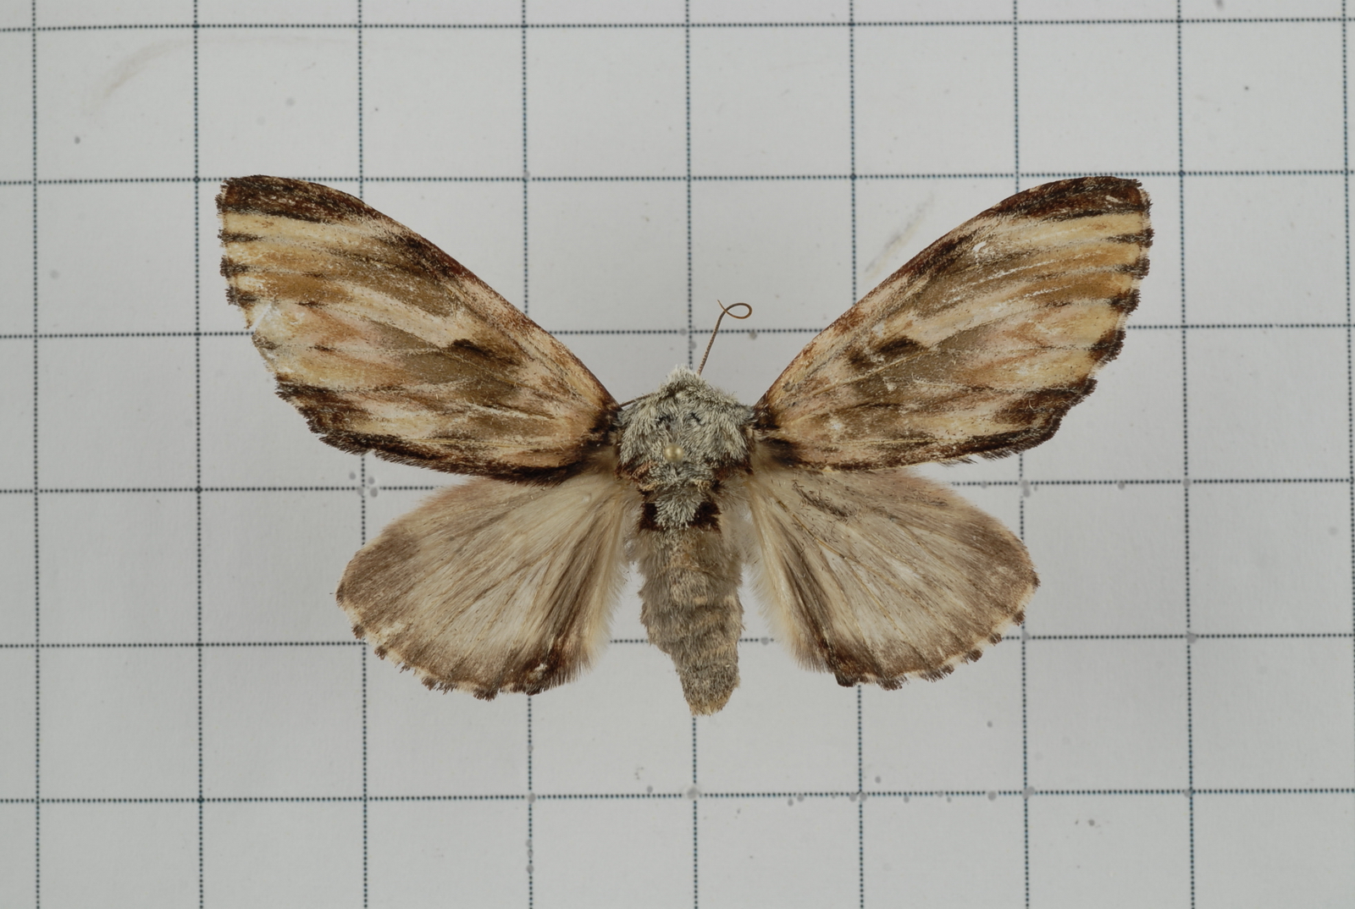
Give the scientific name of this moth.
Neopheosia fasciata fasciata
